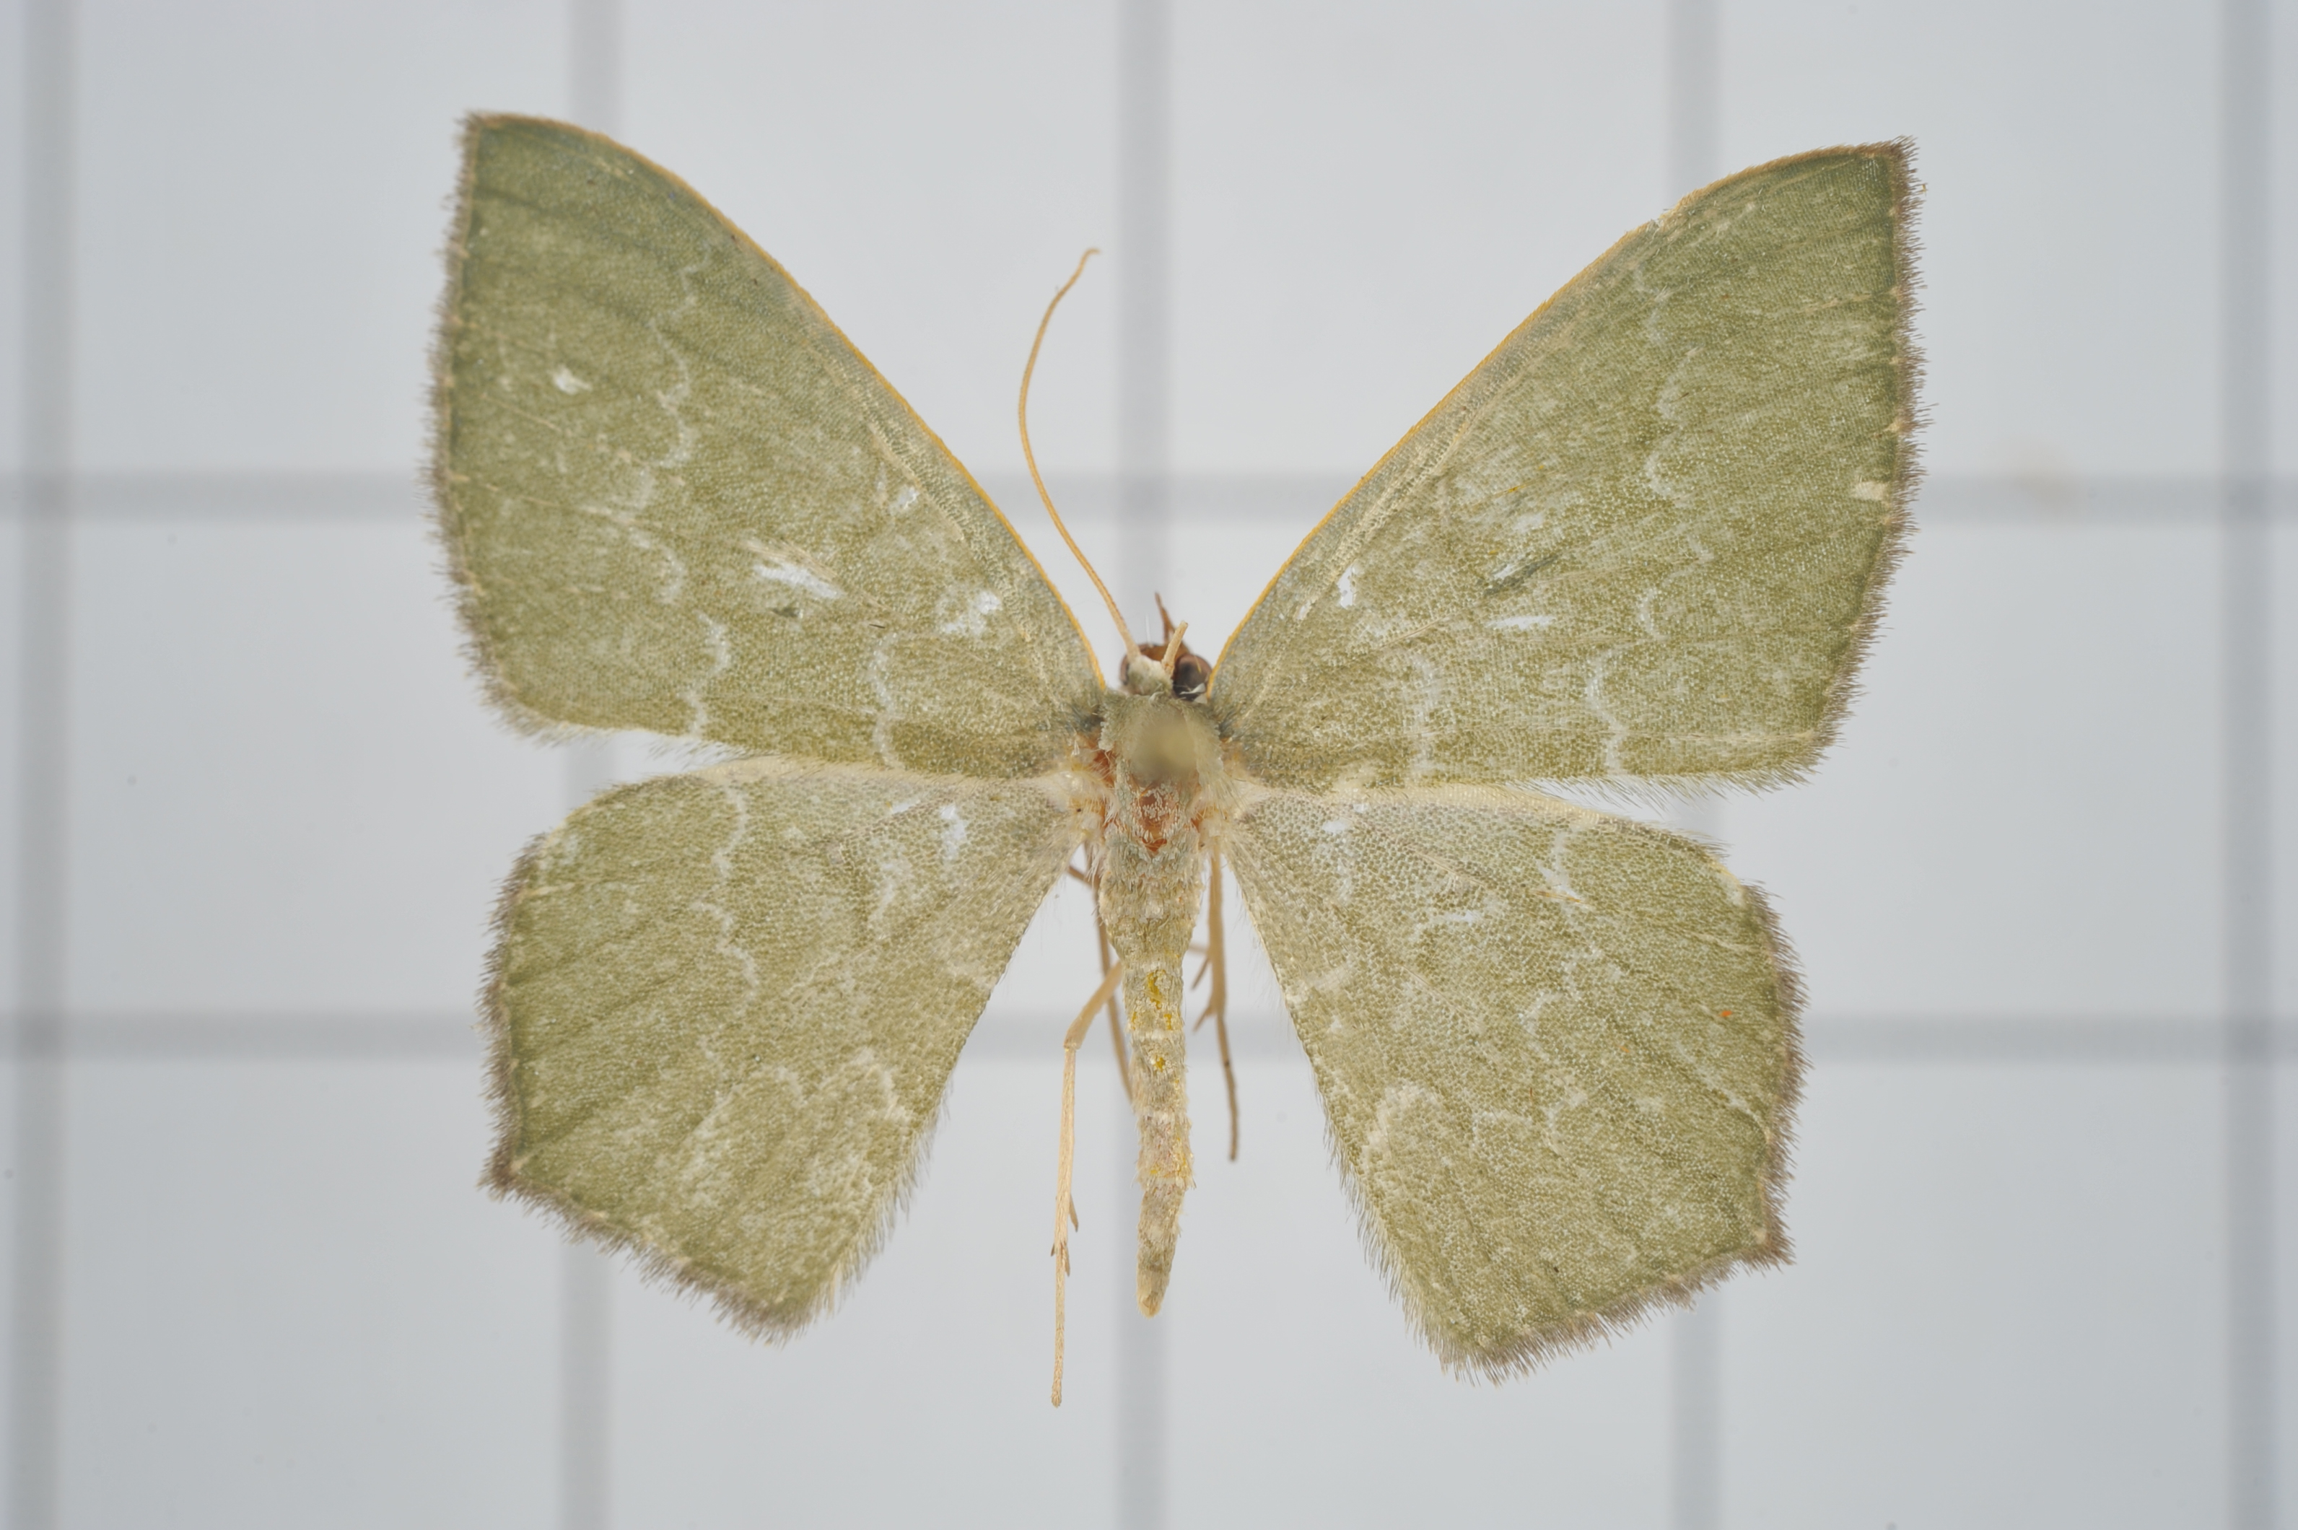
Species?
Maxates microdonta
